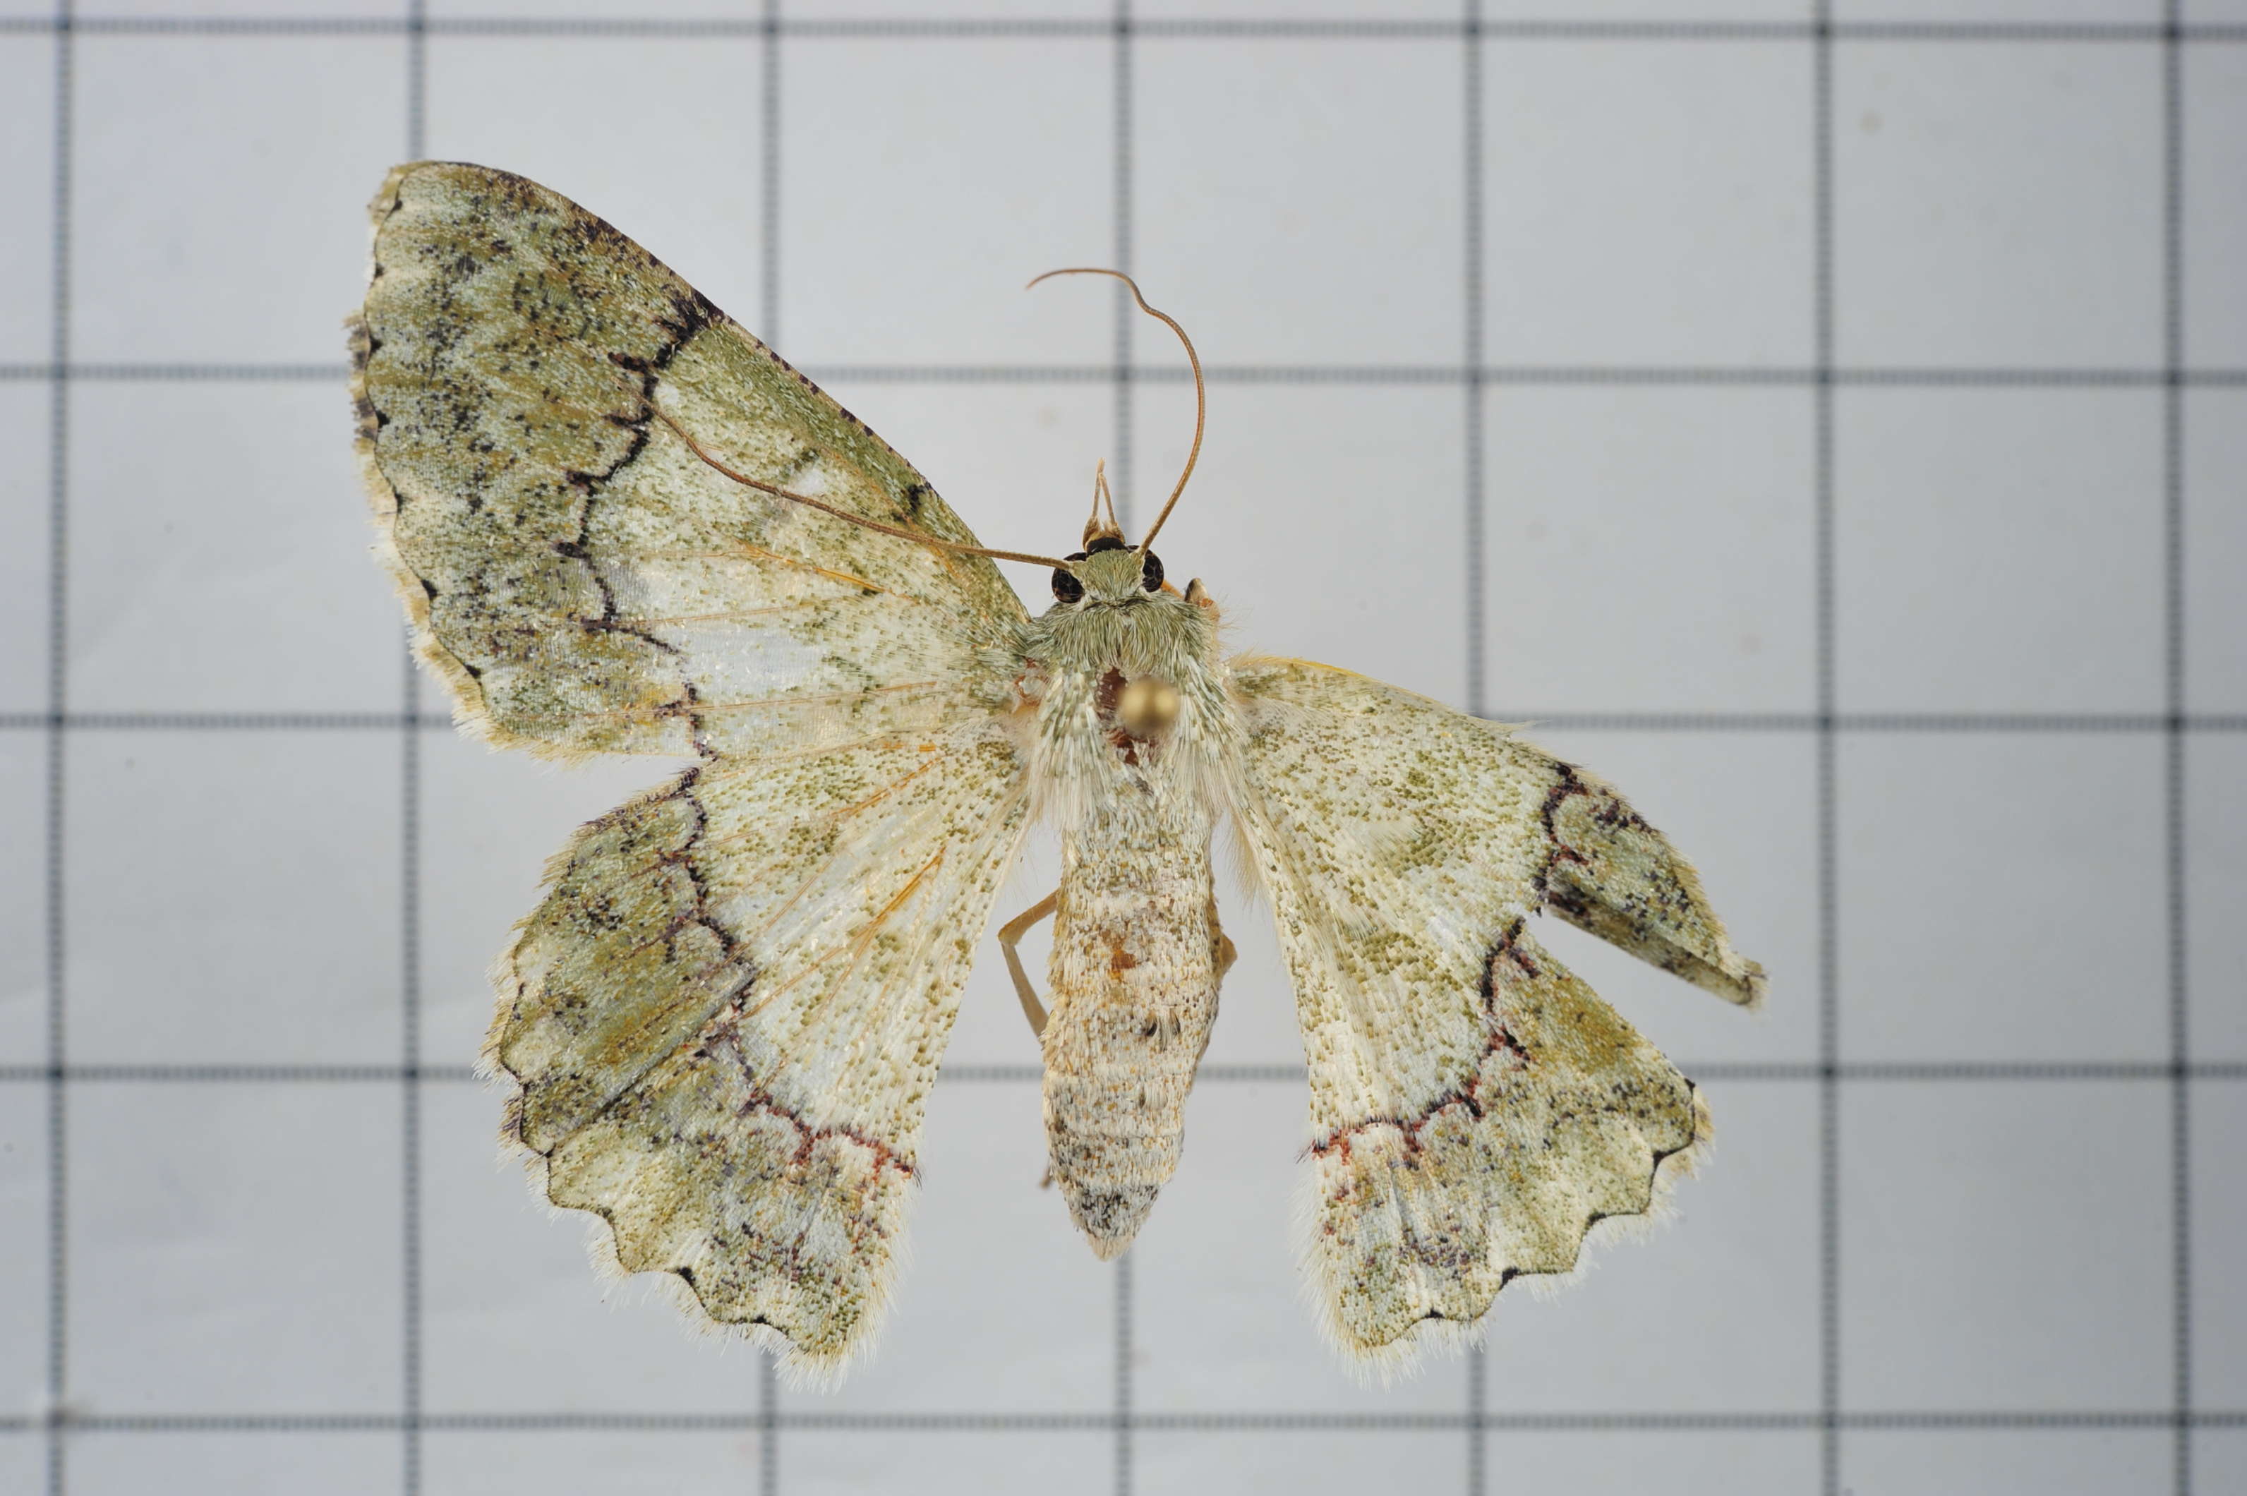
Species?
Pingasa ruginaria pacifica
